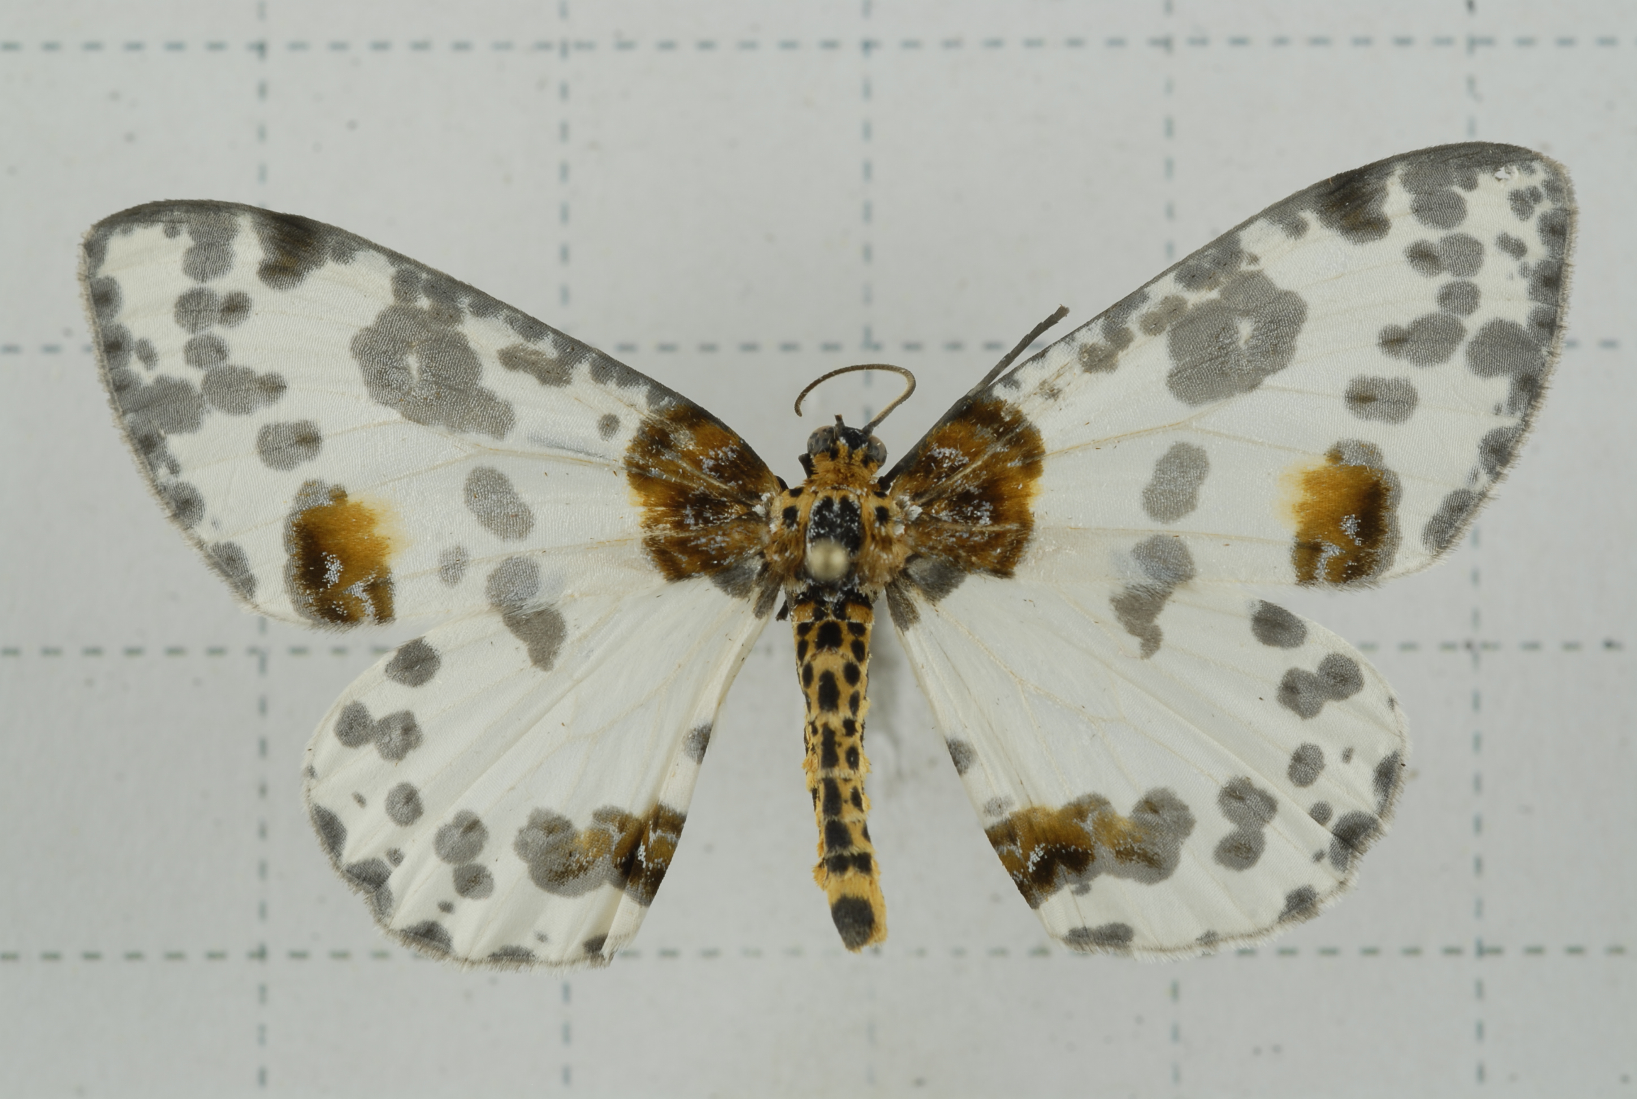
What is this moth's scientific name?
Abraxas formosilluminata
